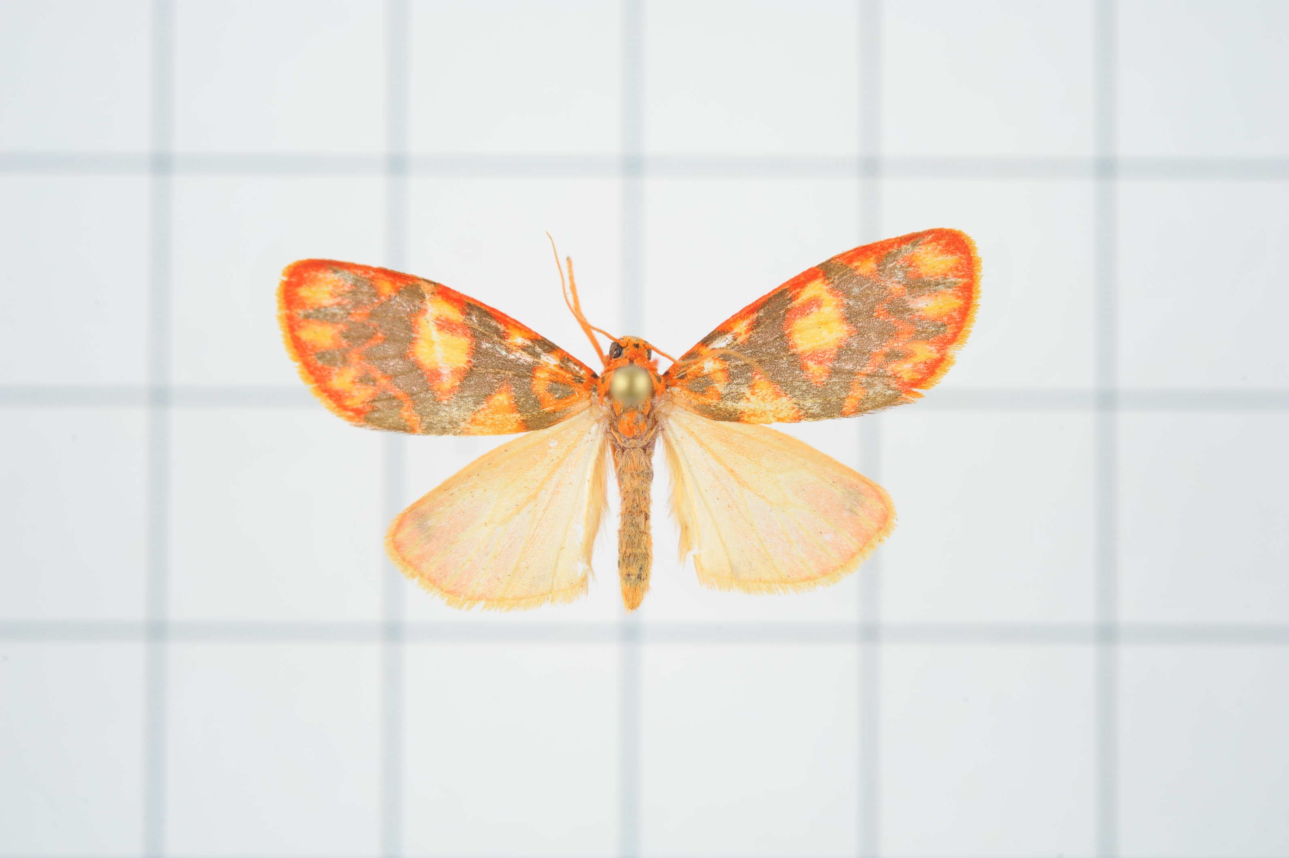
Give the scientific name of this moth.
Floridasura tricolor
